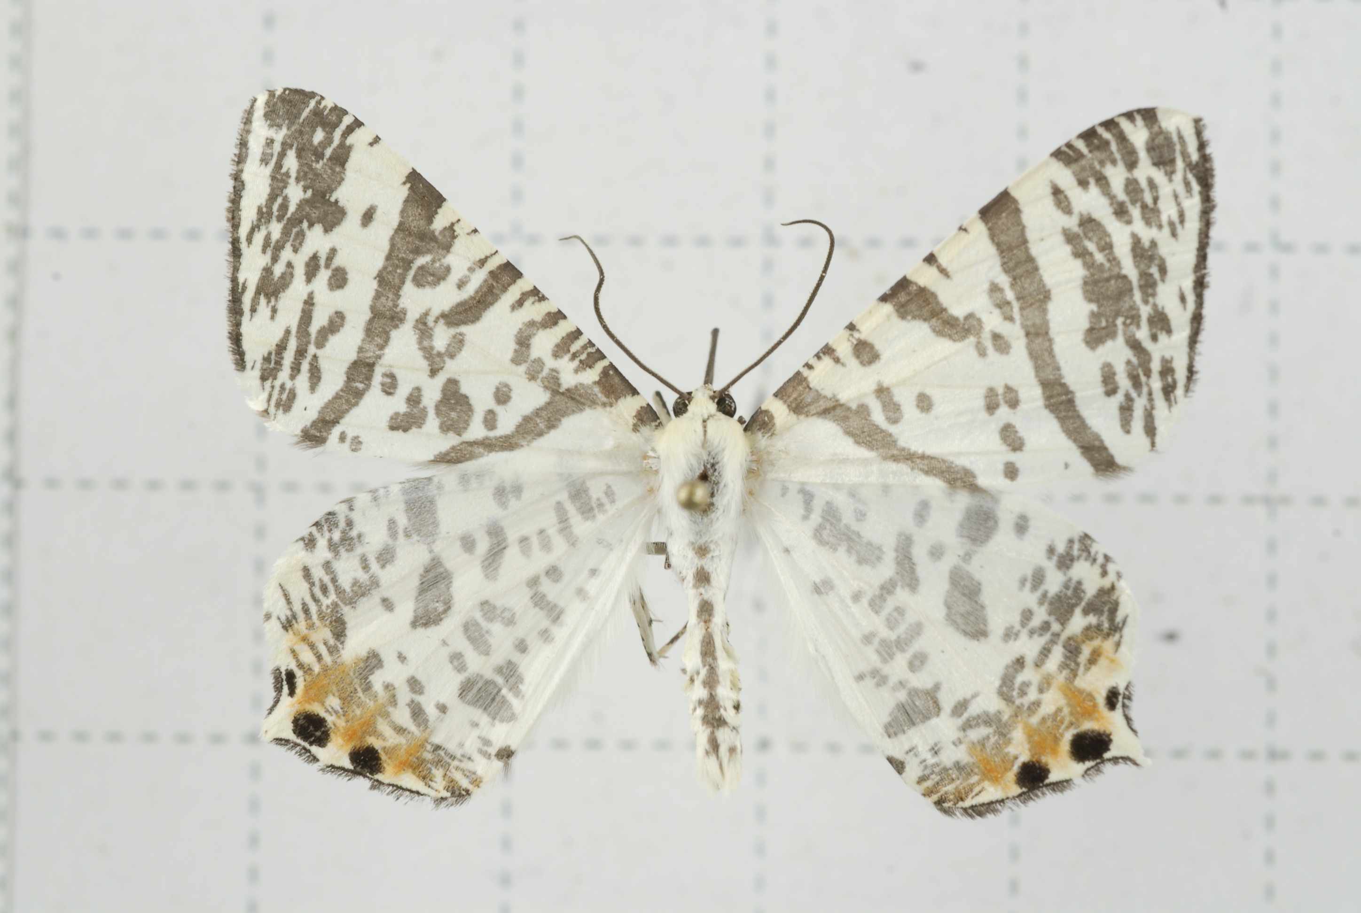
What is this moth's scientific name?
Ourapteryx venusta
